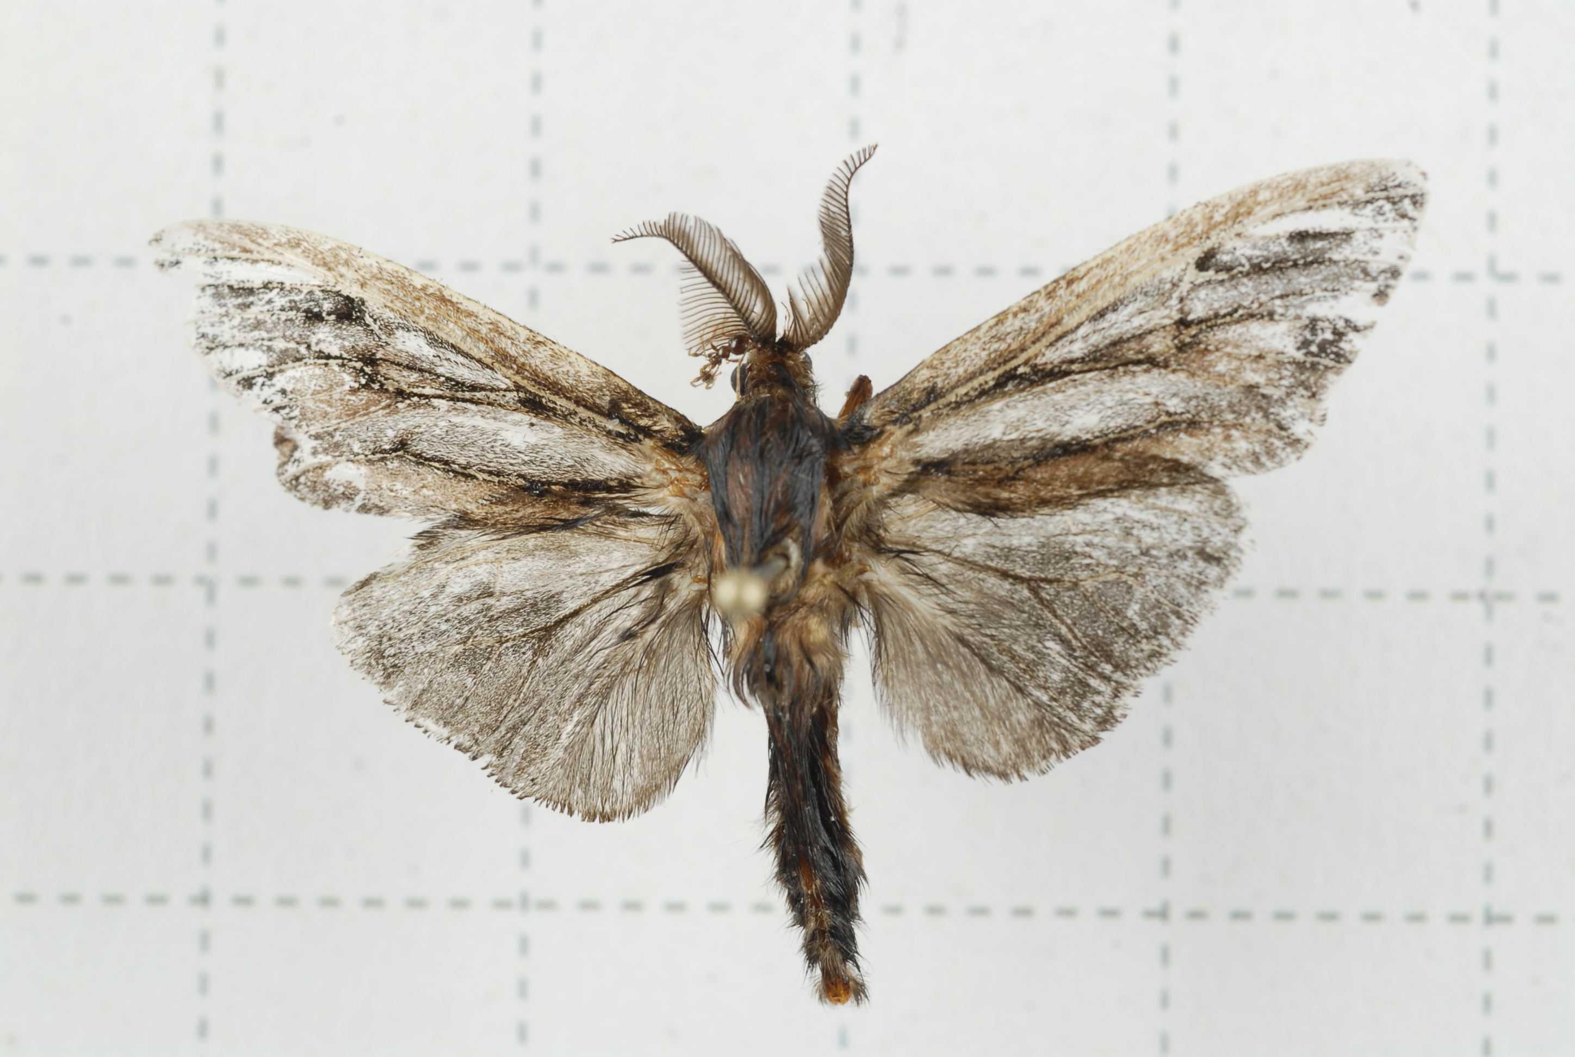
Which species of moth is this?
Eumeta variegata
